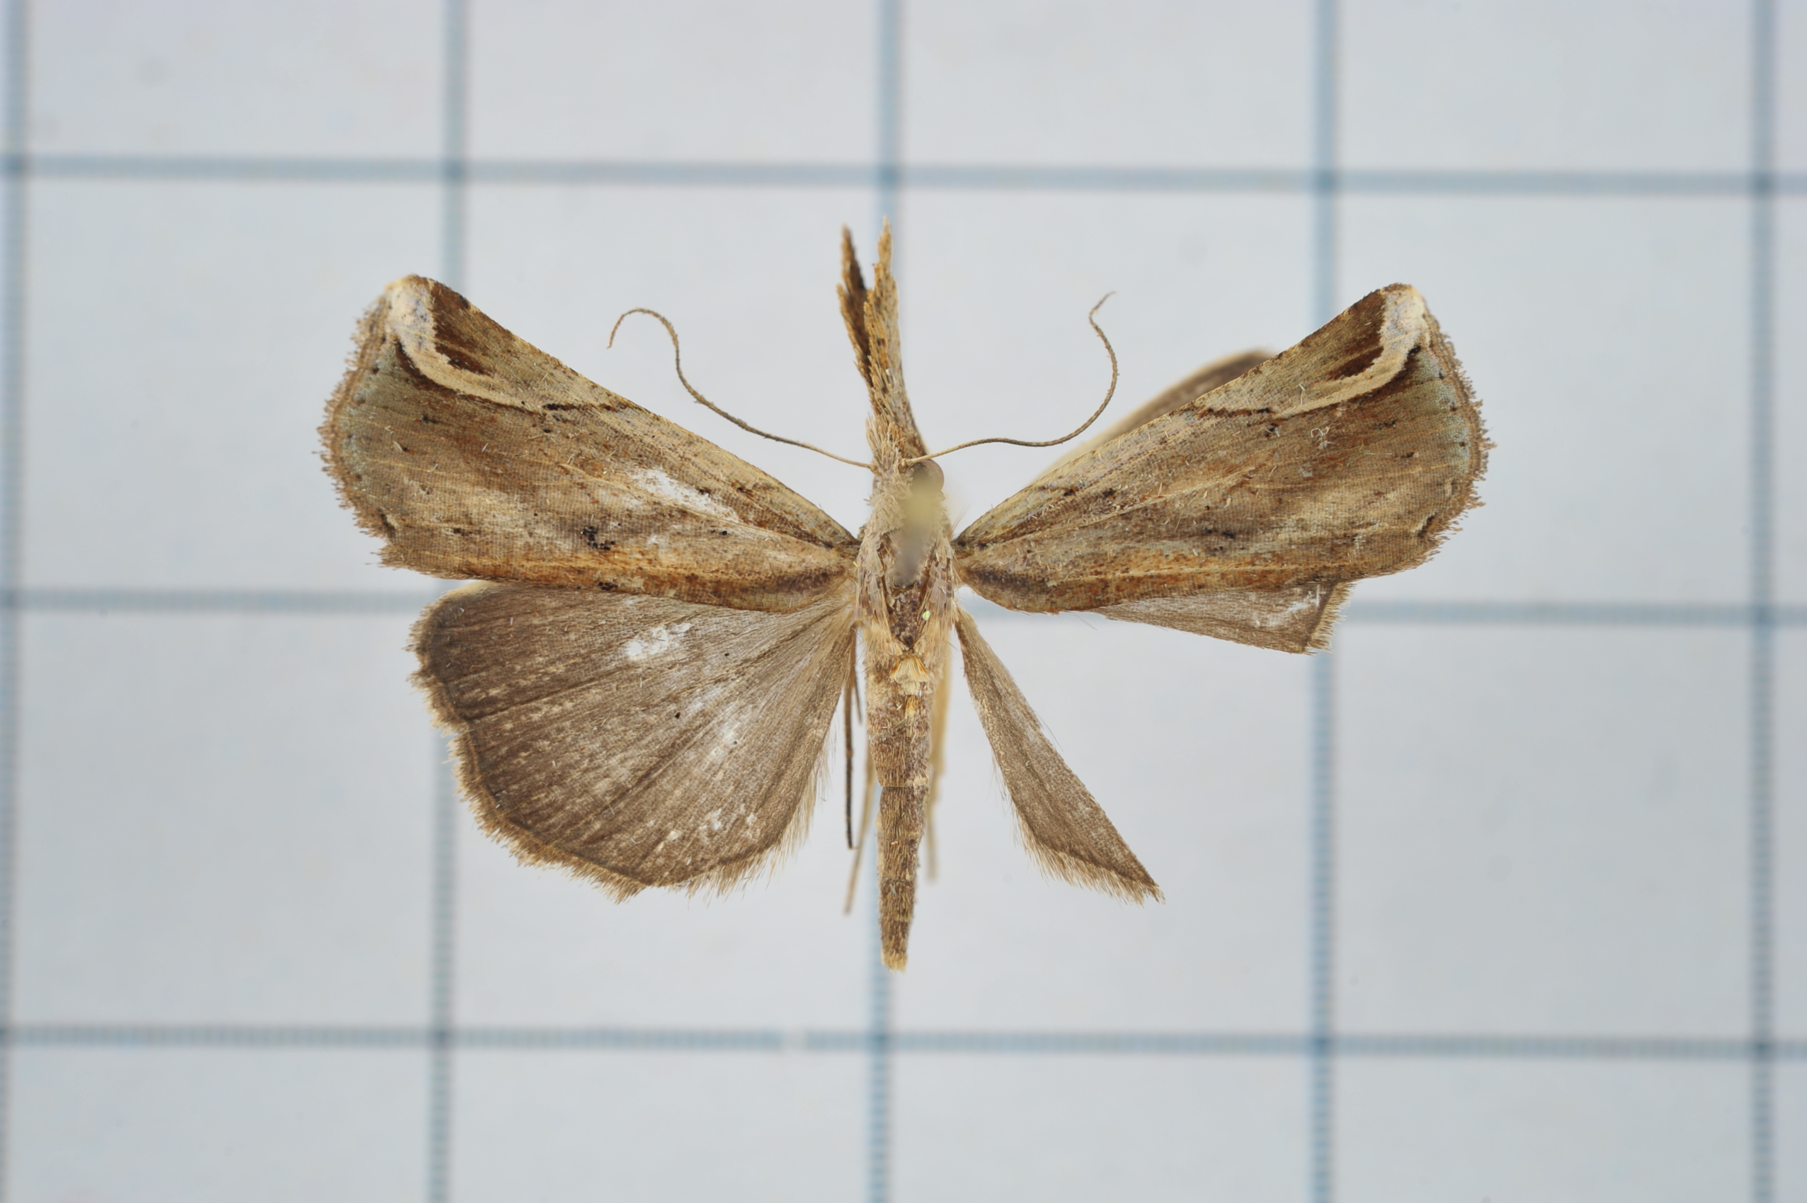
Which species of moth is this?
Hypena nepana
